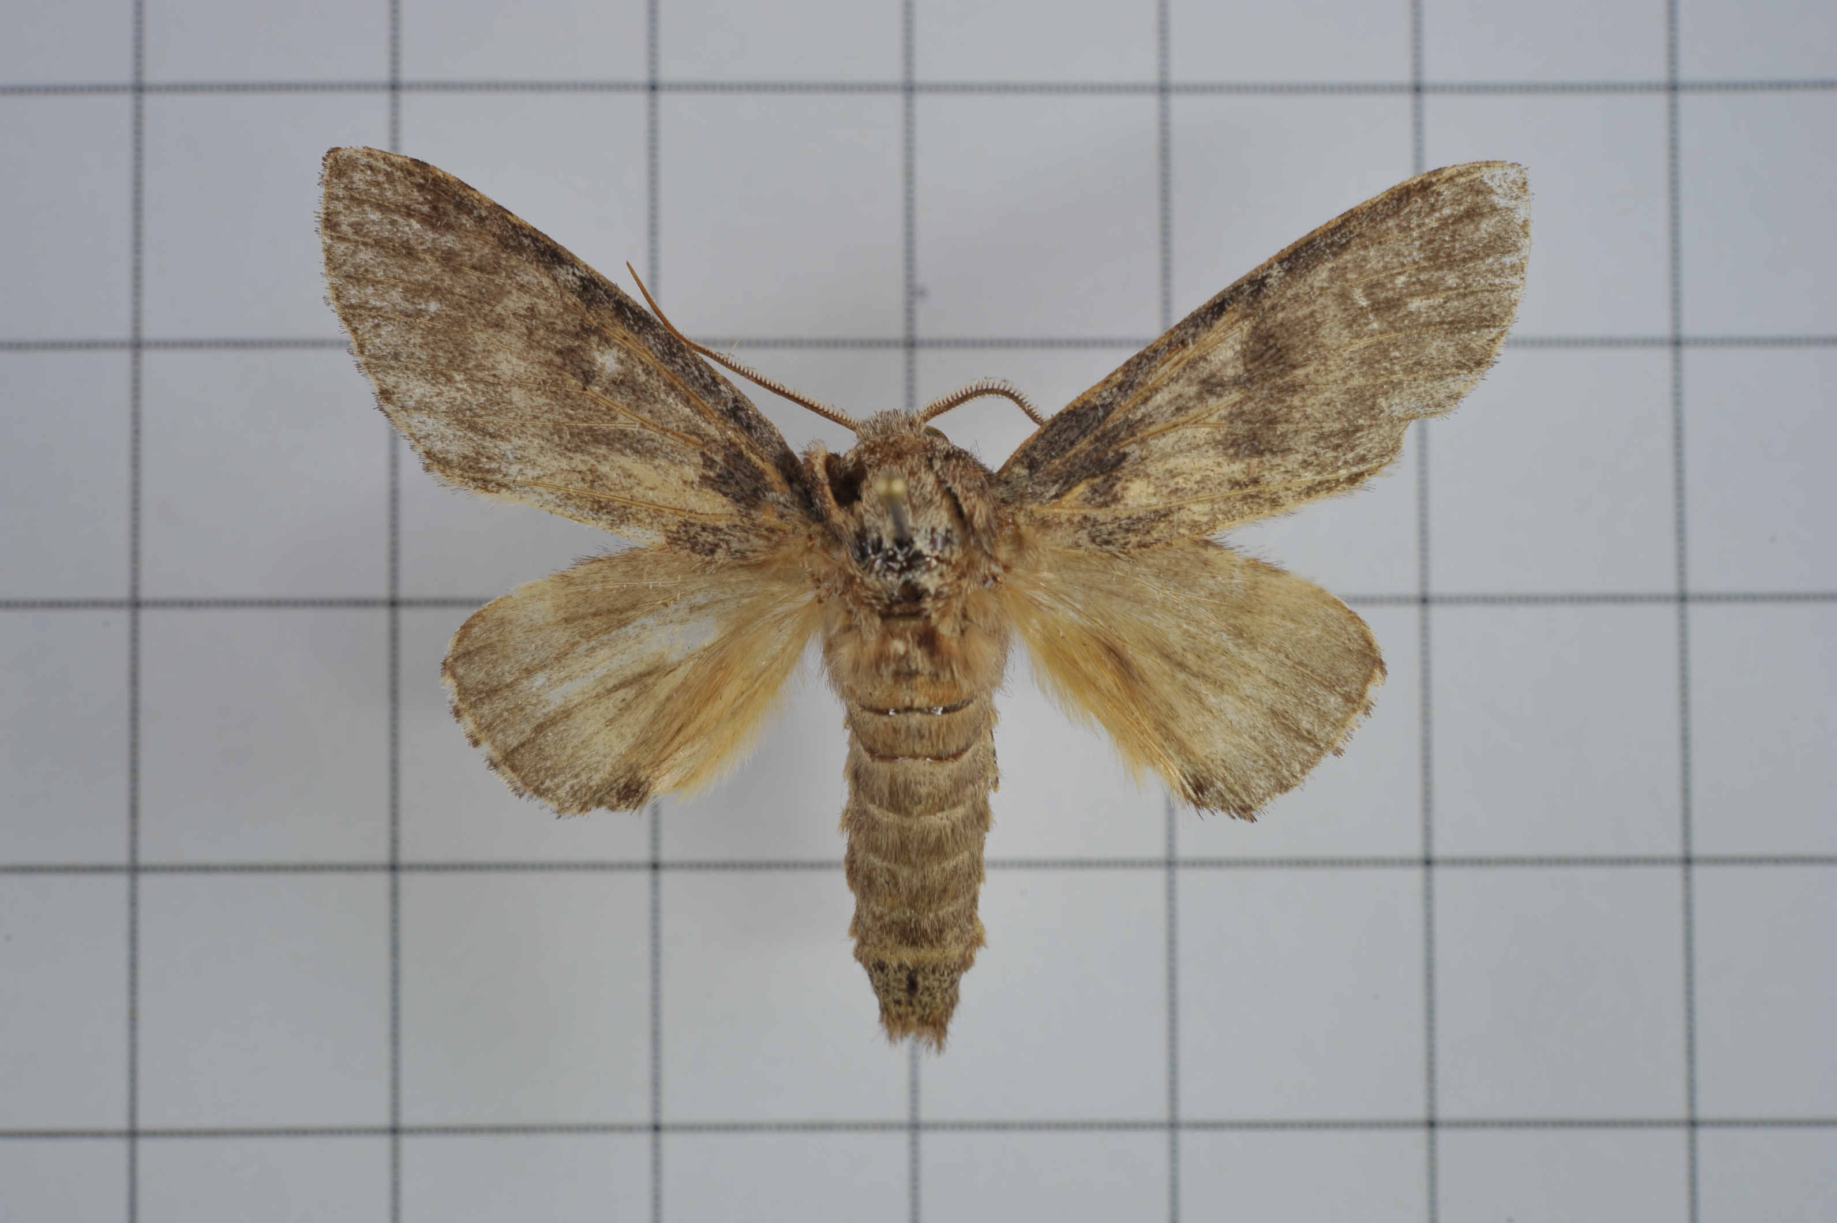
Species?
Norracoides basinotata
